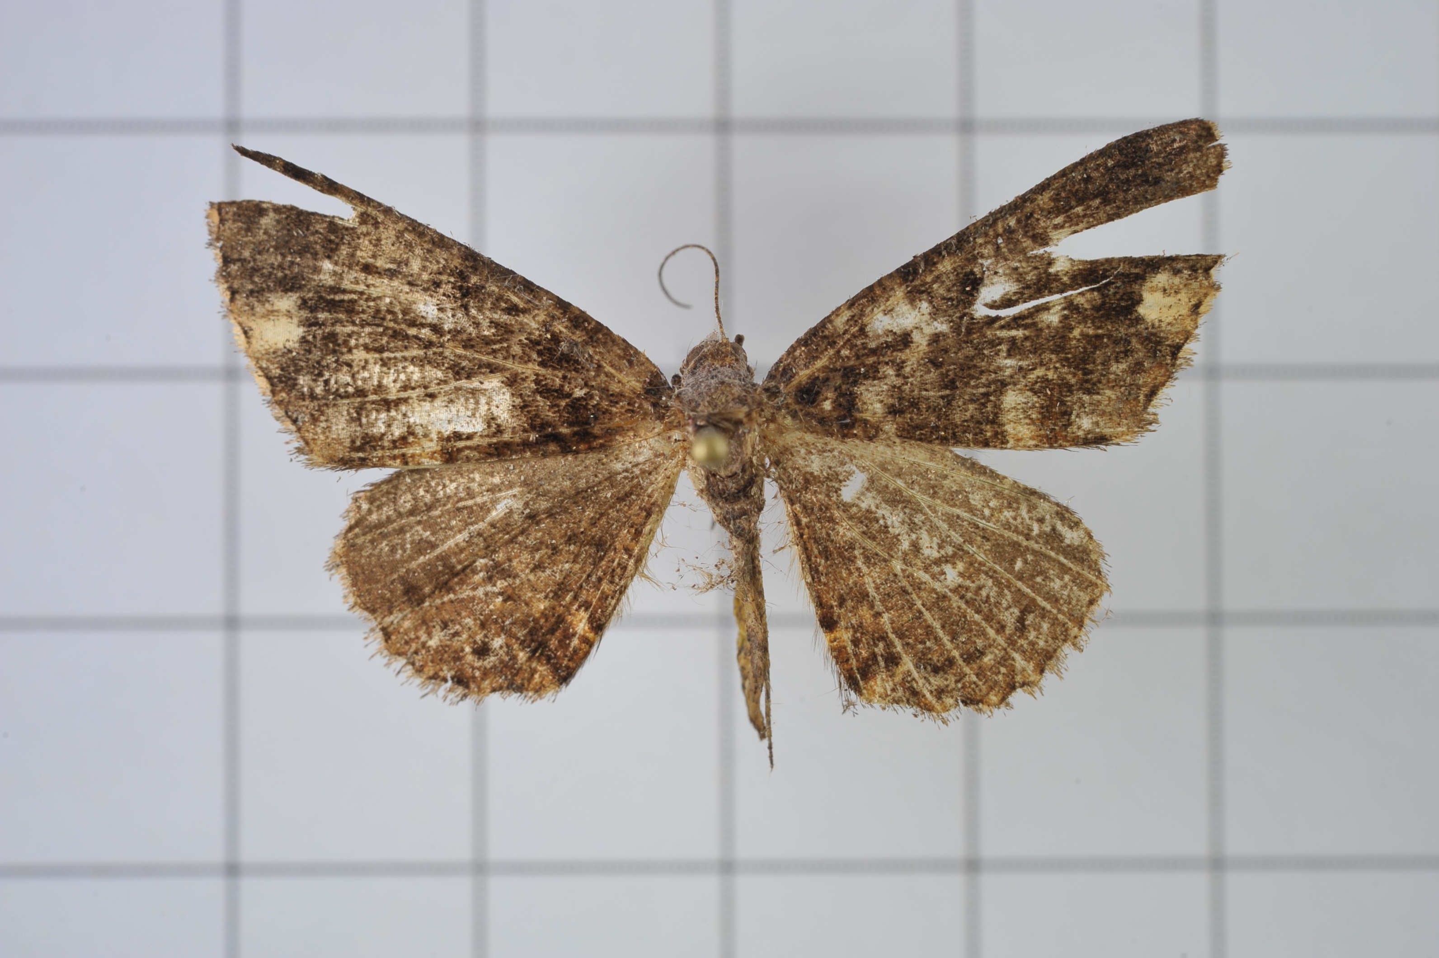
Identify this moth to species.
Parectropis subflava
